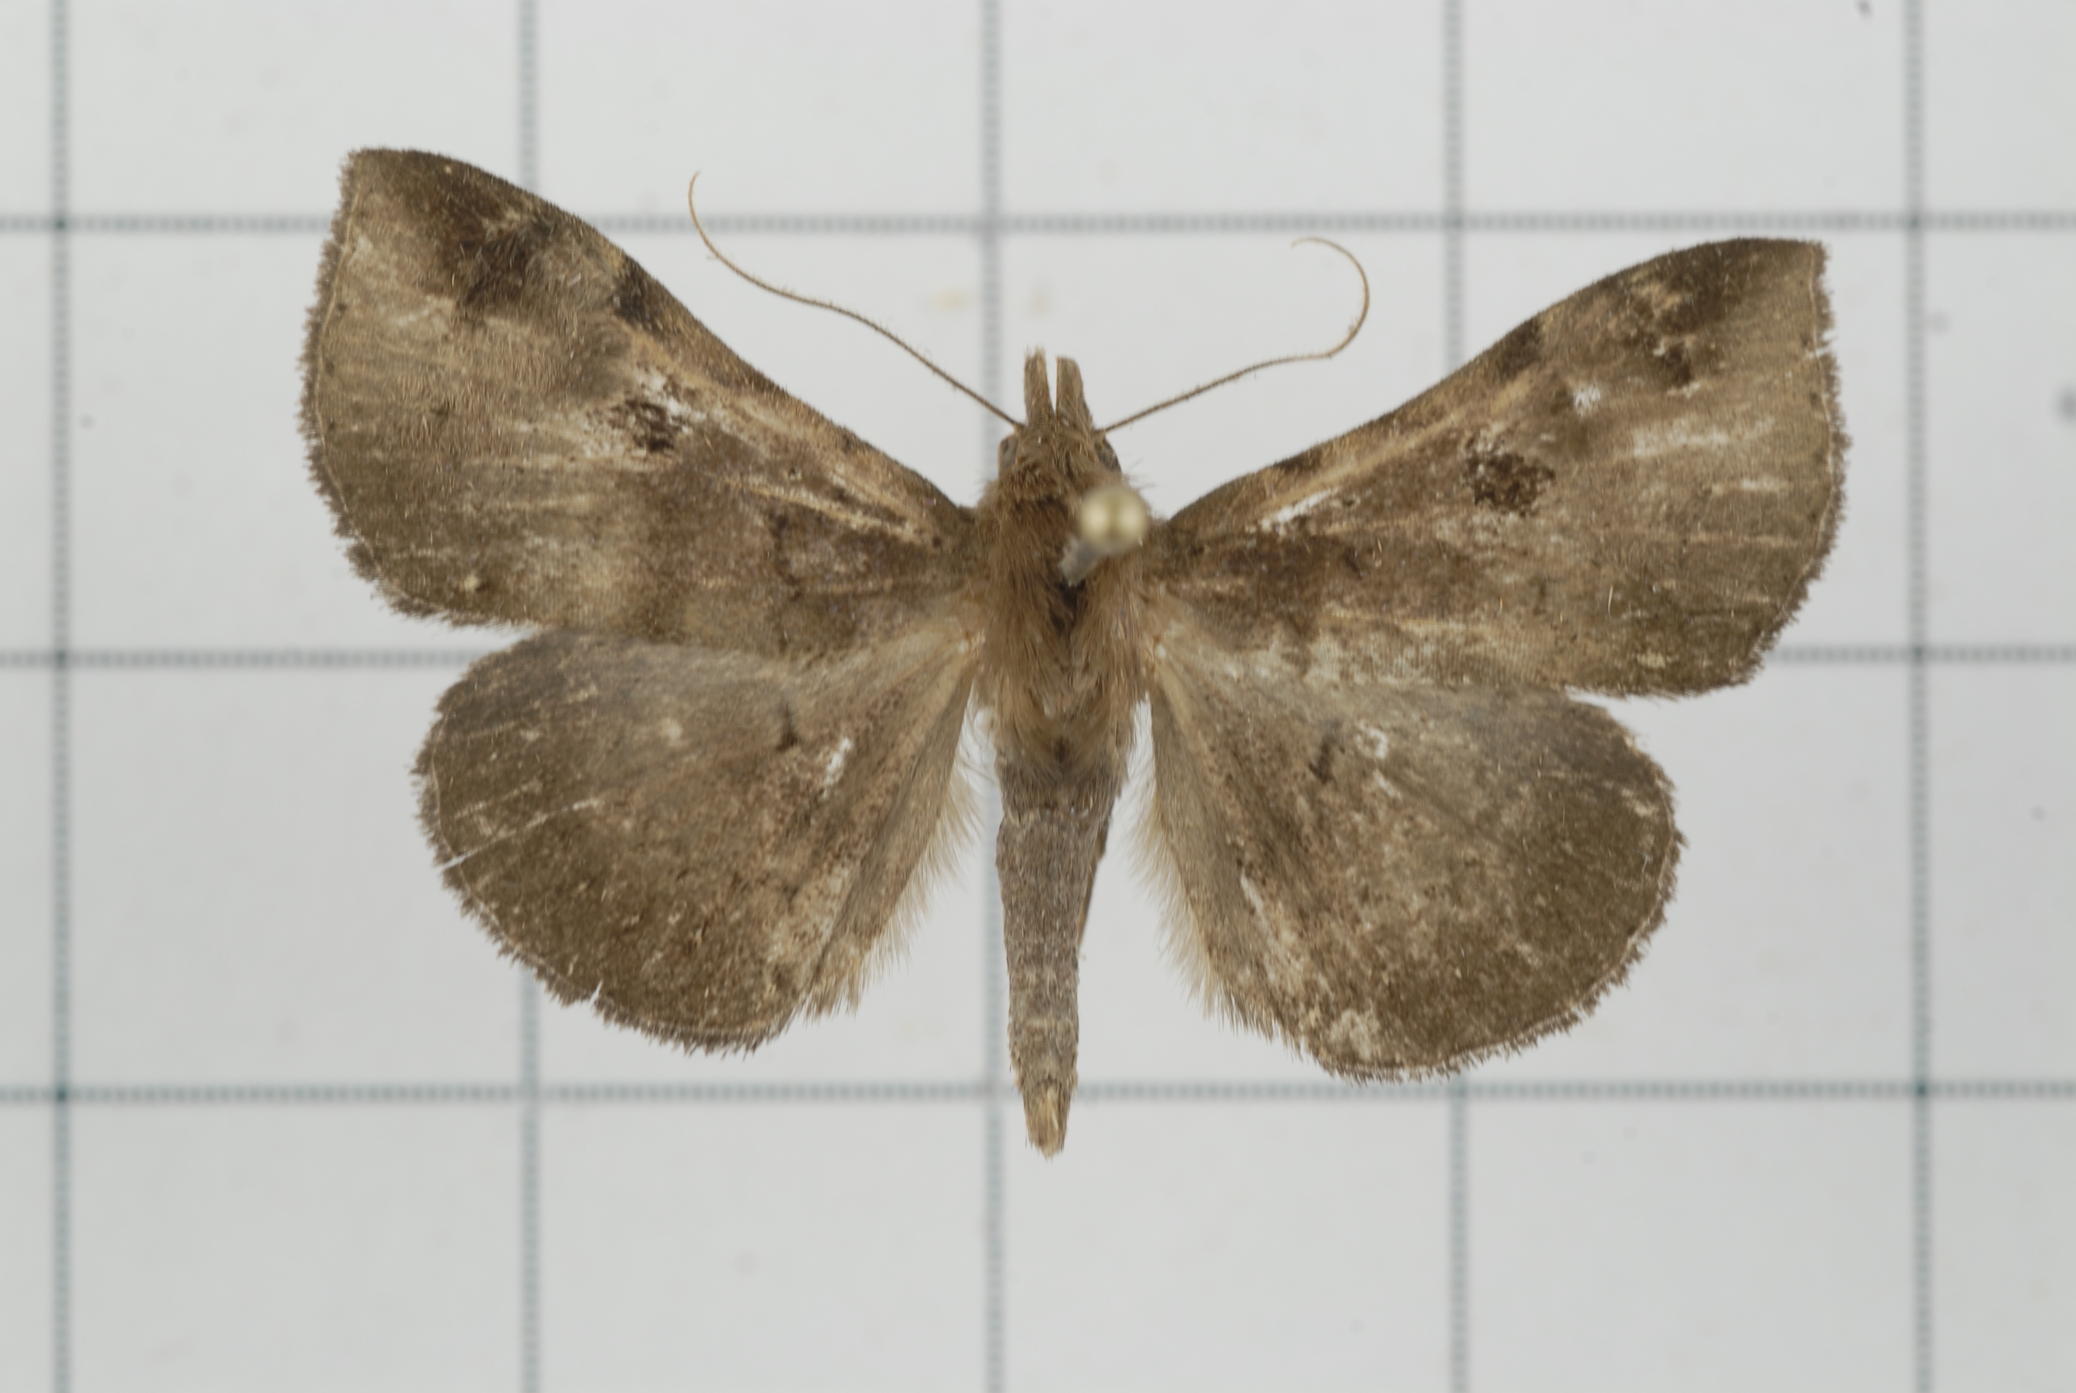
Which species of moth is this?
Mosopia punctilinea
